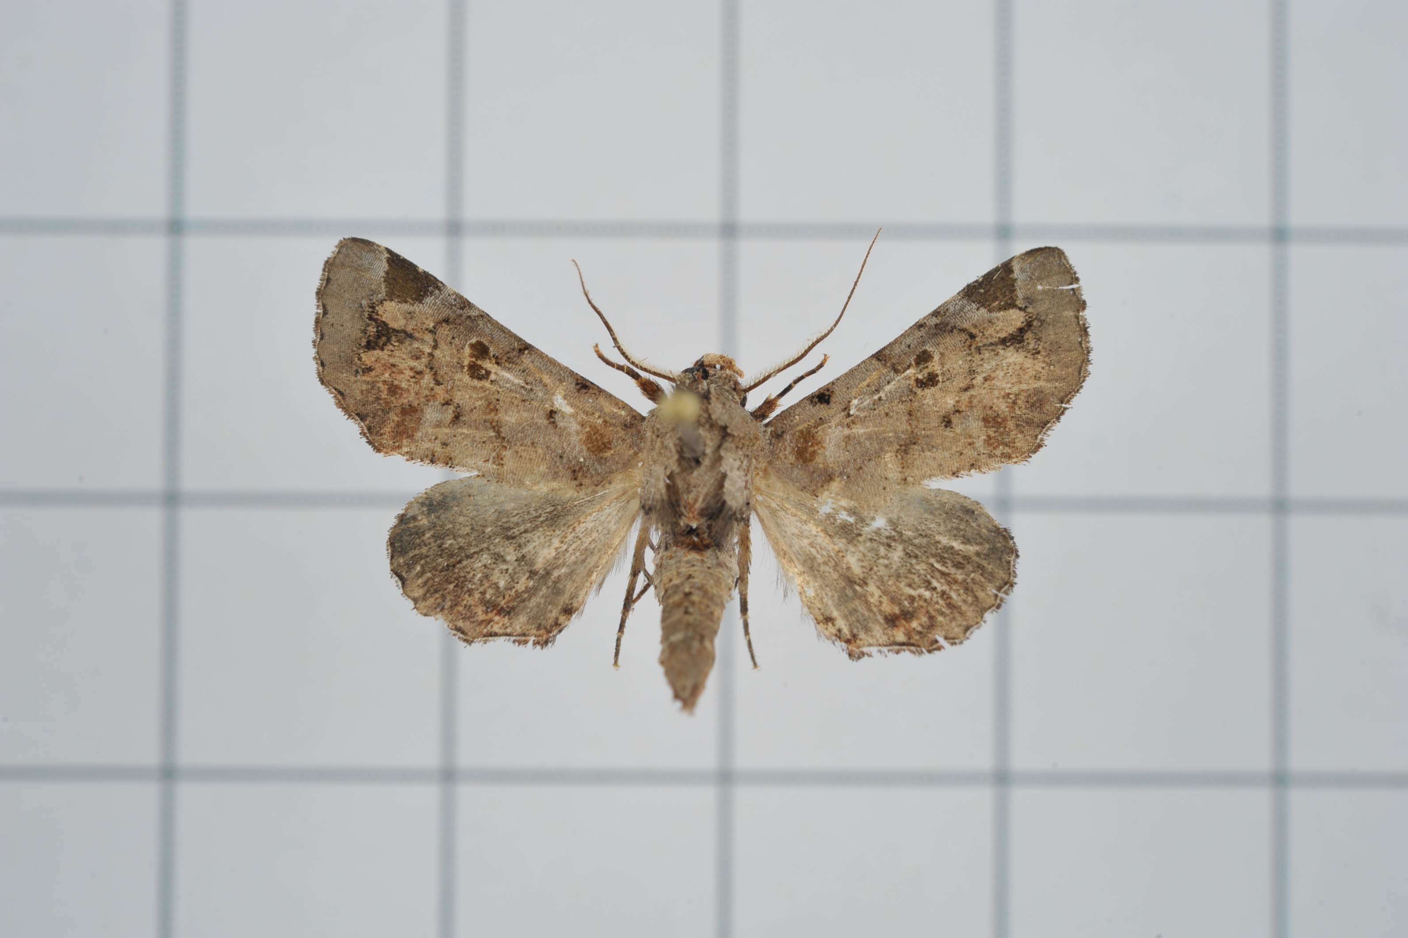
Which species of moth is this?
Atacira lyncestidis
